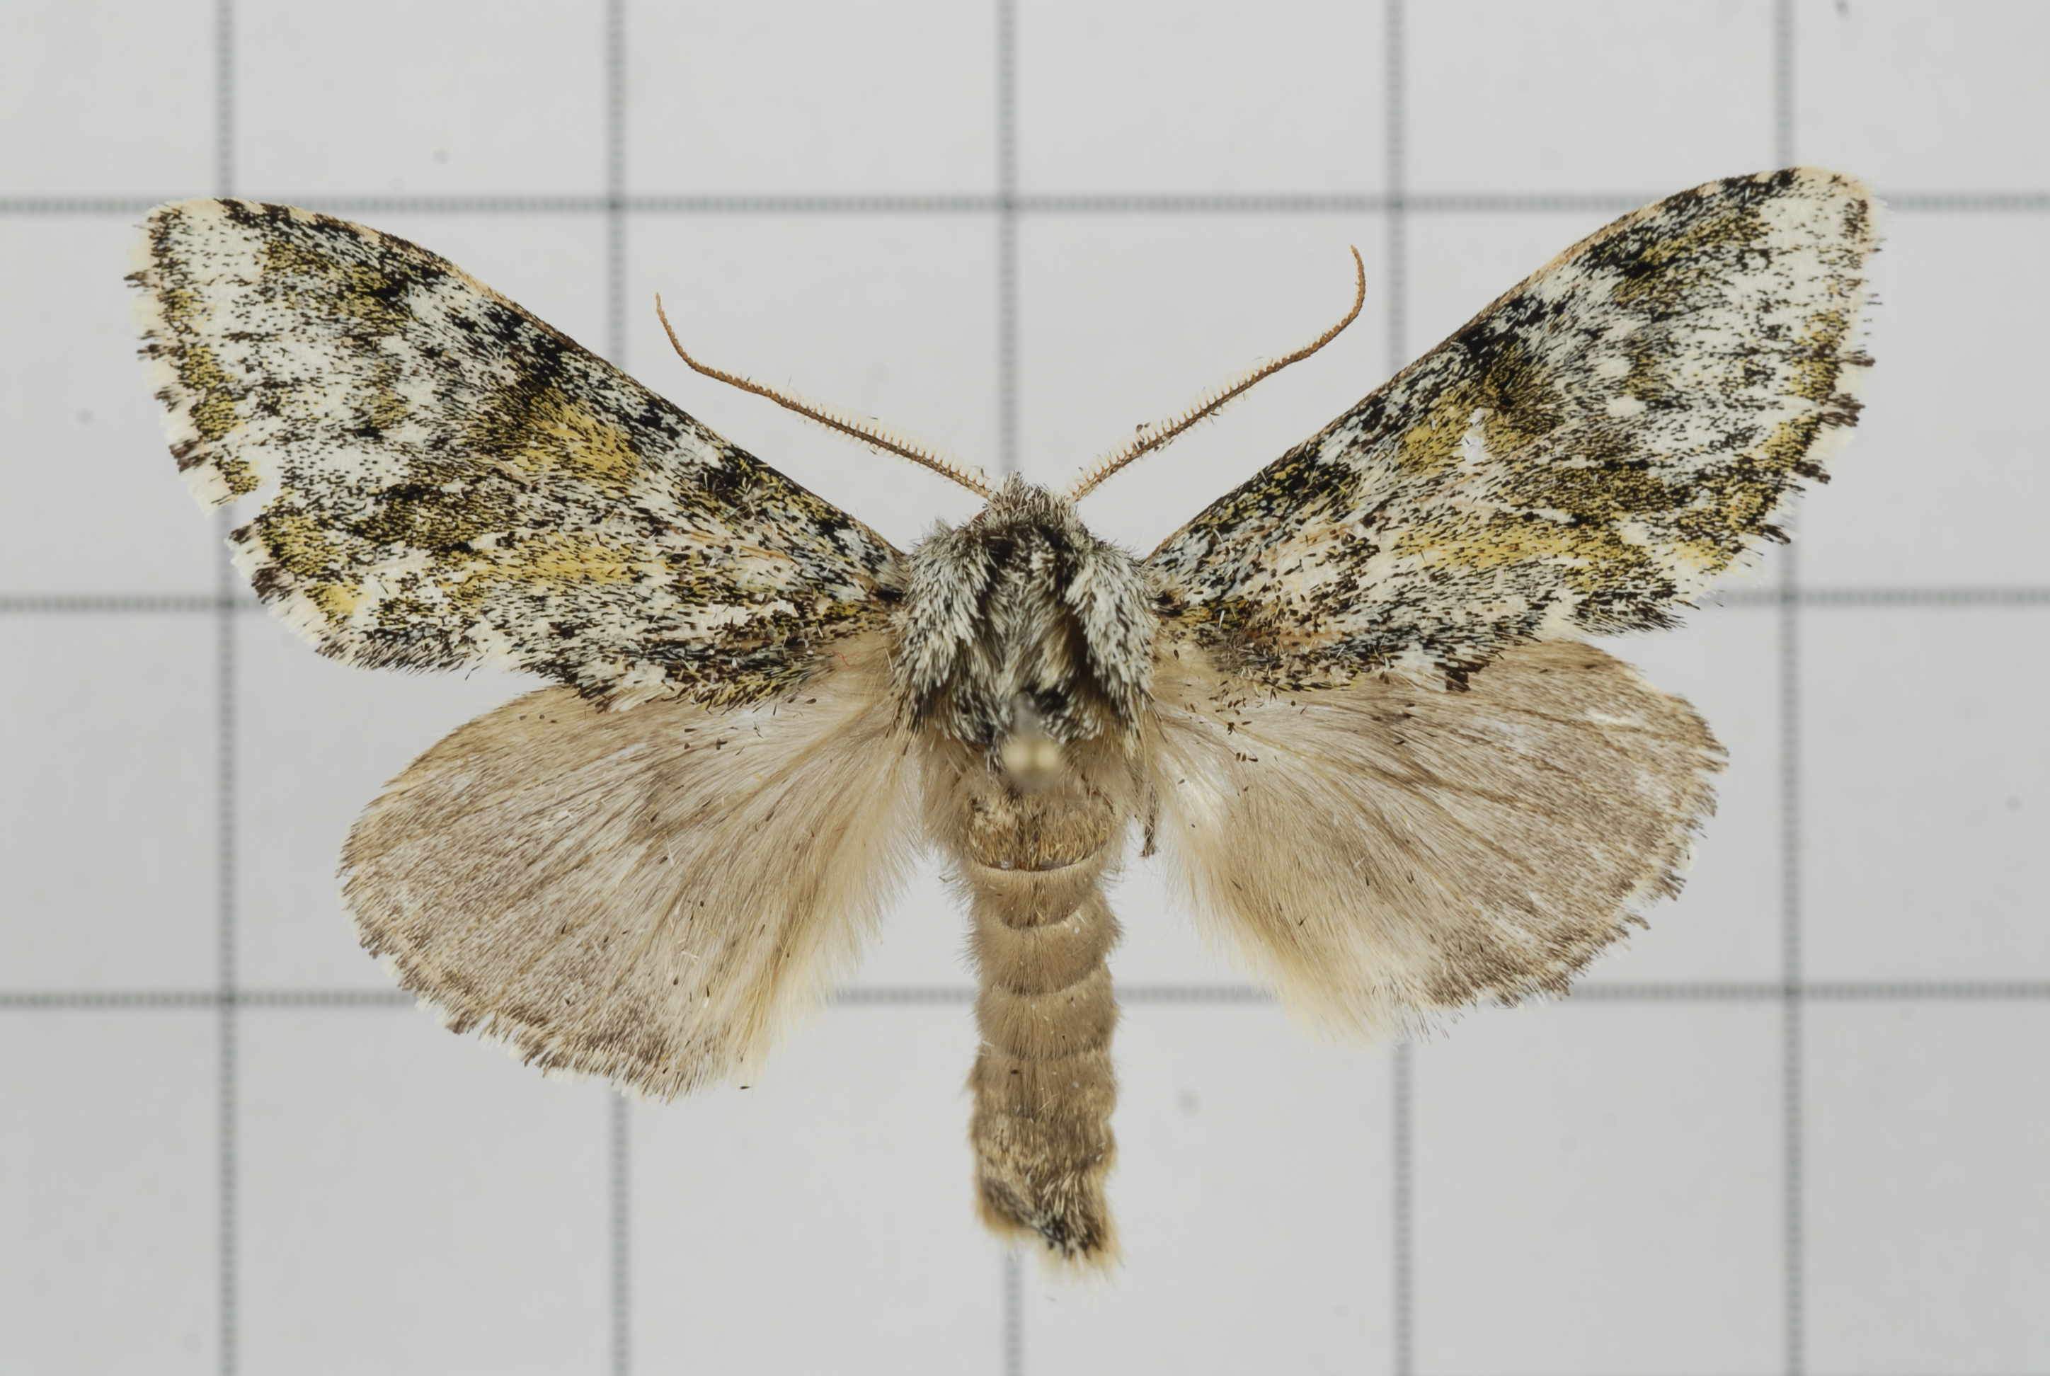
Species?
Pheosiopsis lusciniola
